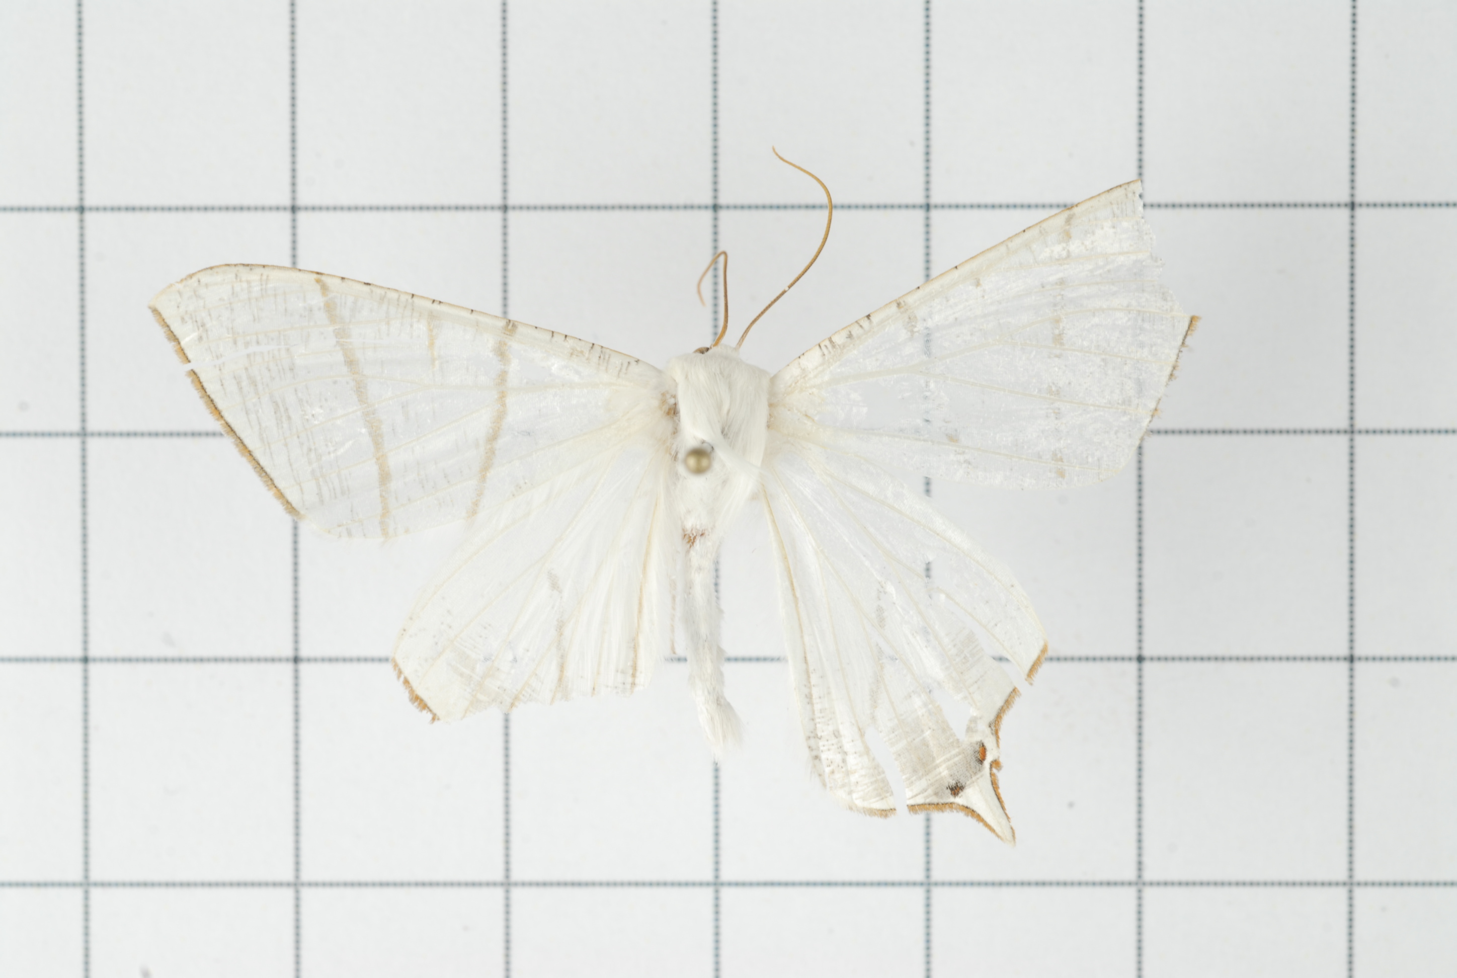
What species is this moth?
Ourapteryx pallidula
